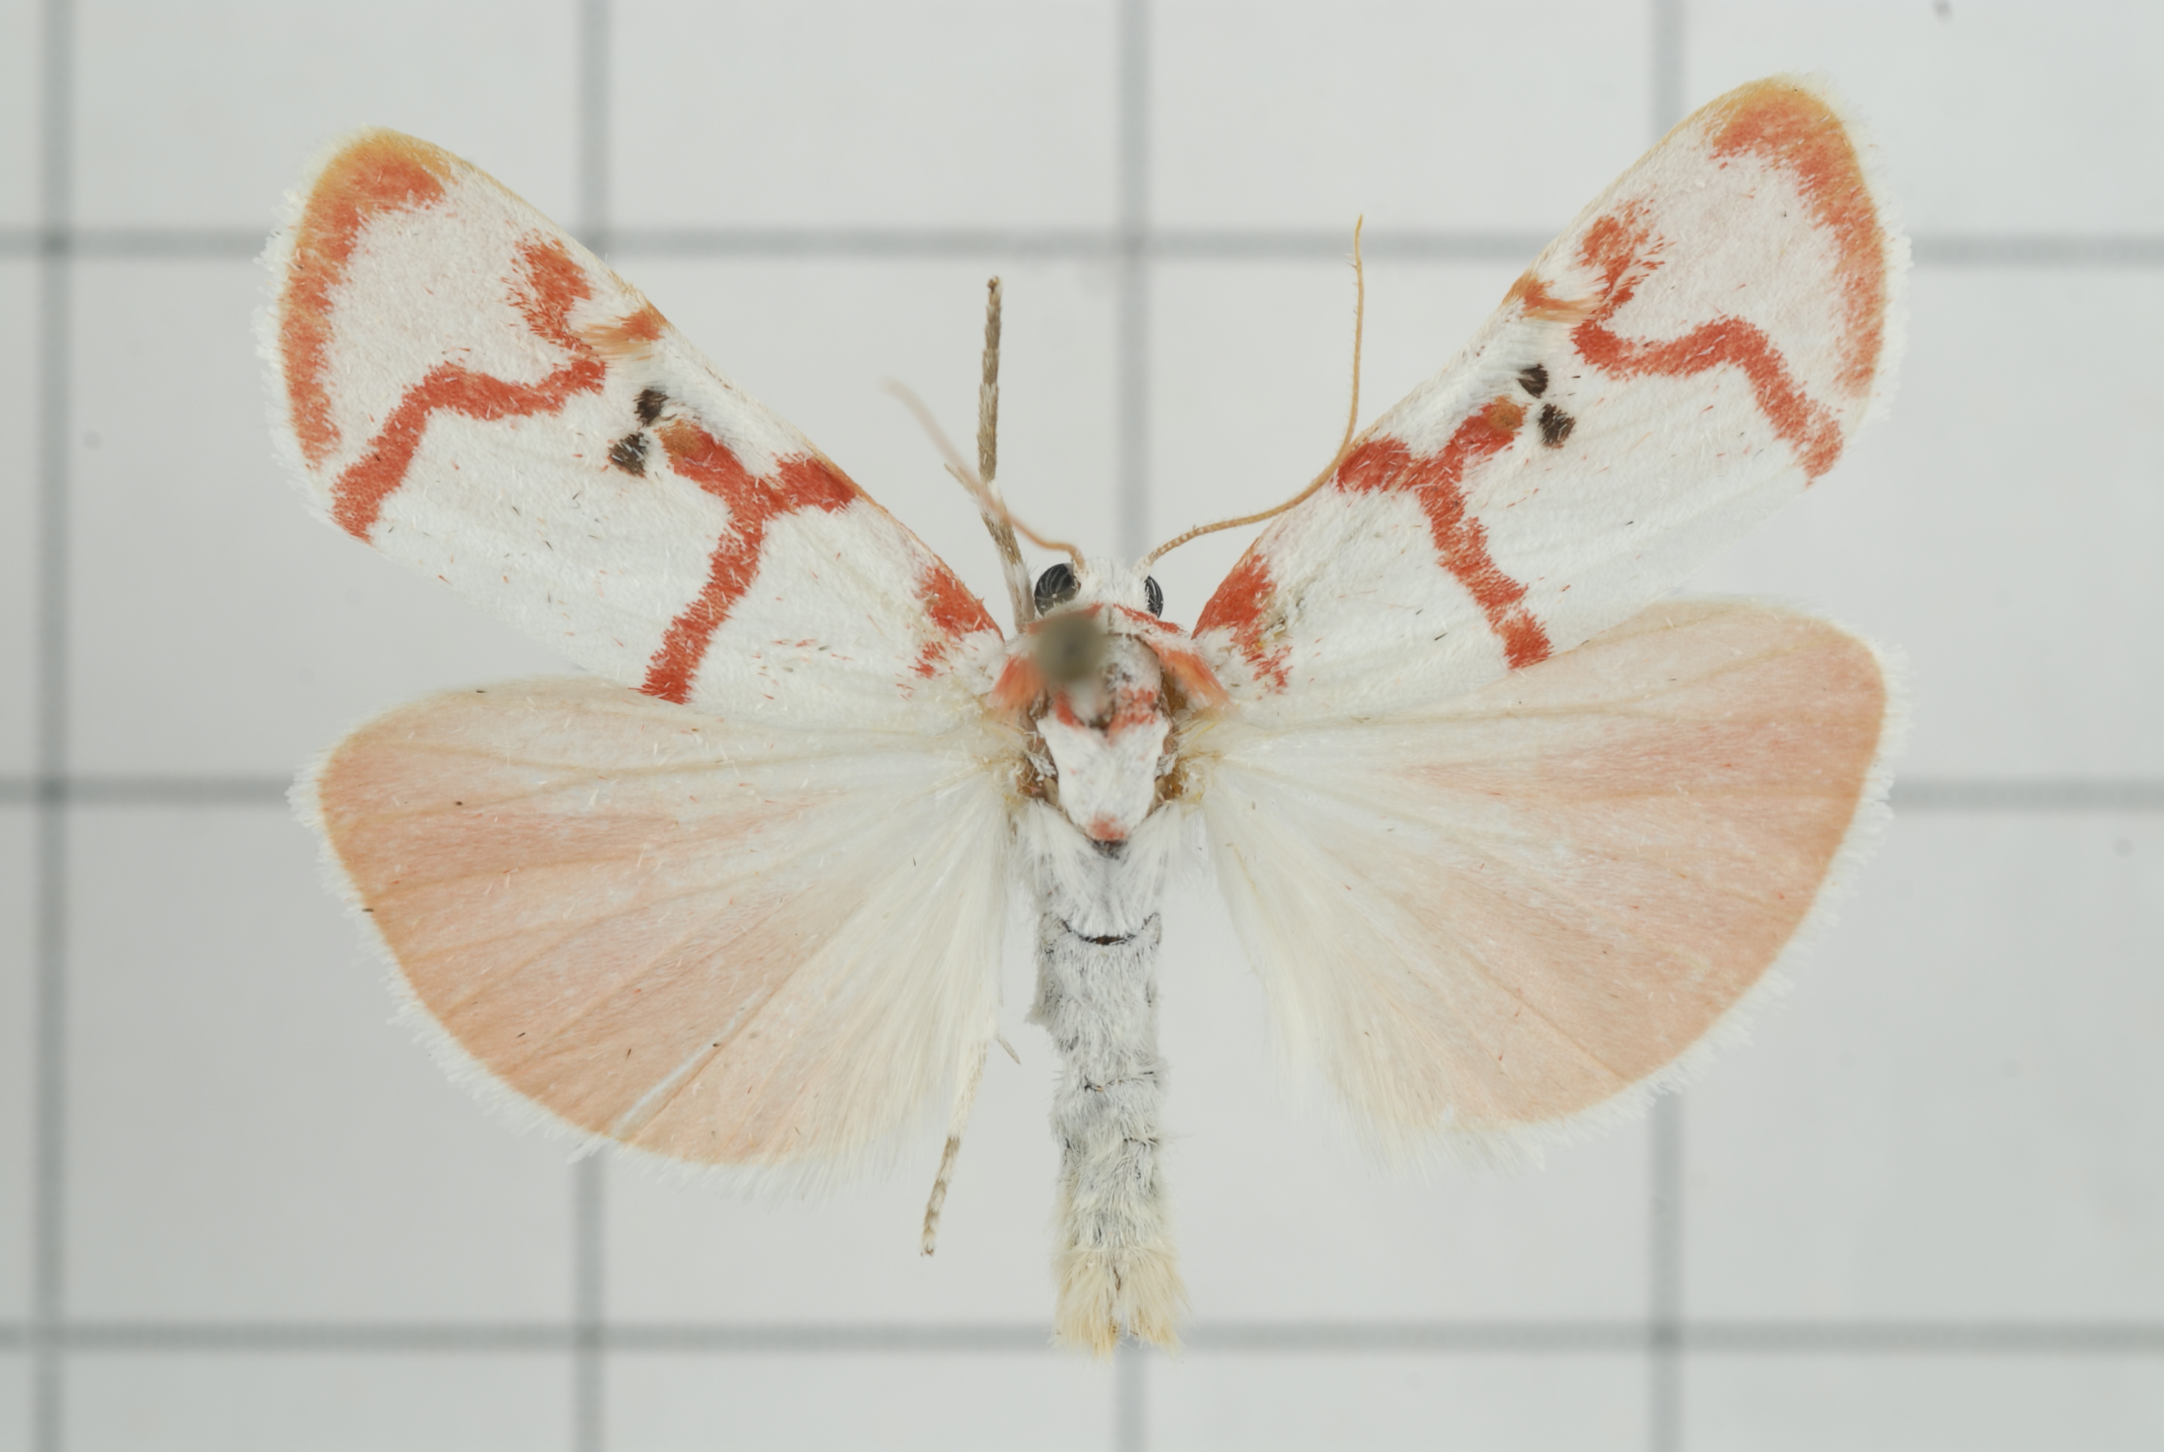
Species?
Cyana hamata hamata
